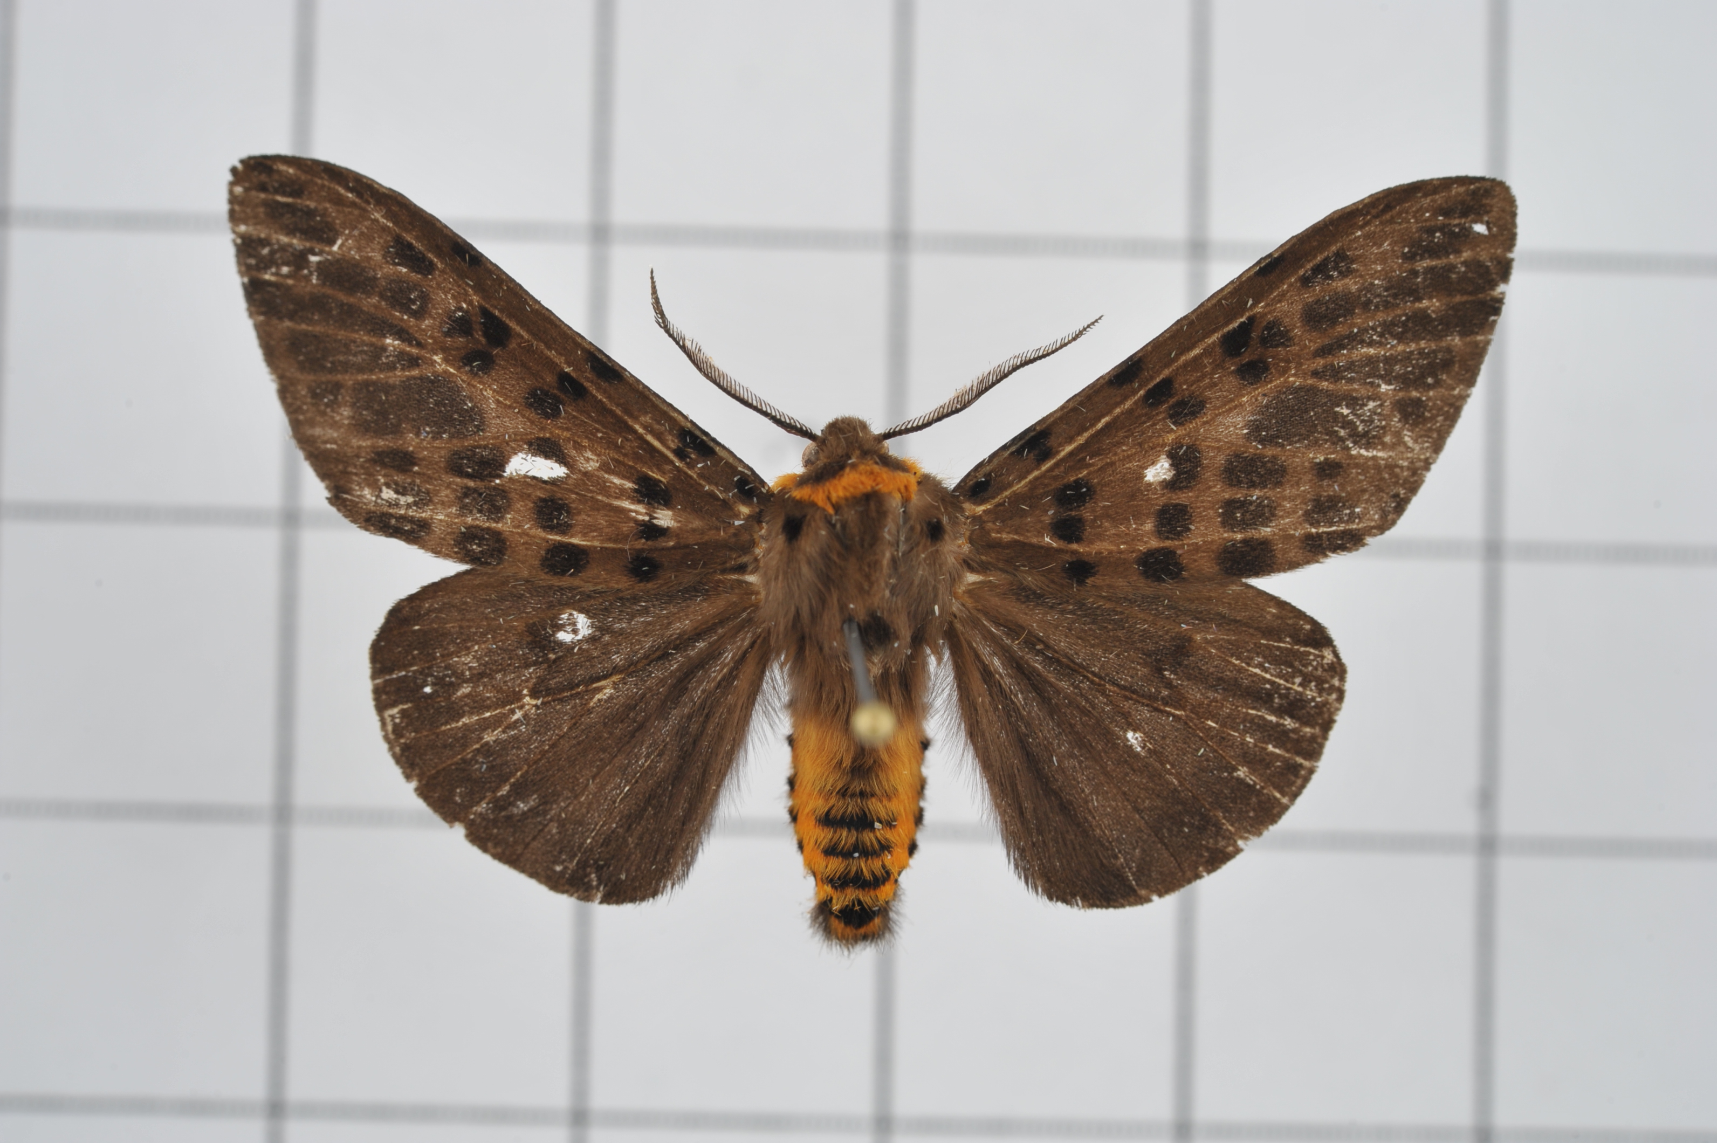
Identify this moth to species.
Lemyra imparilis
